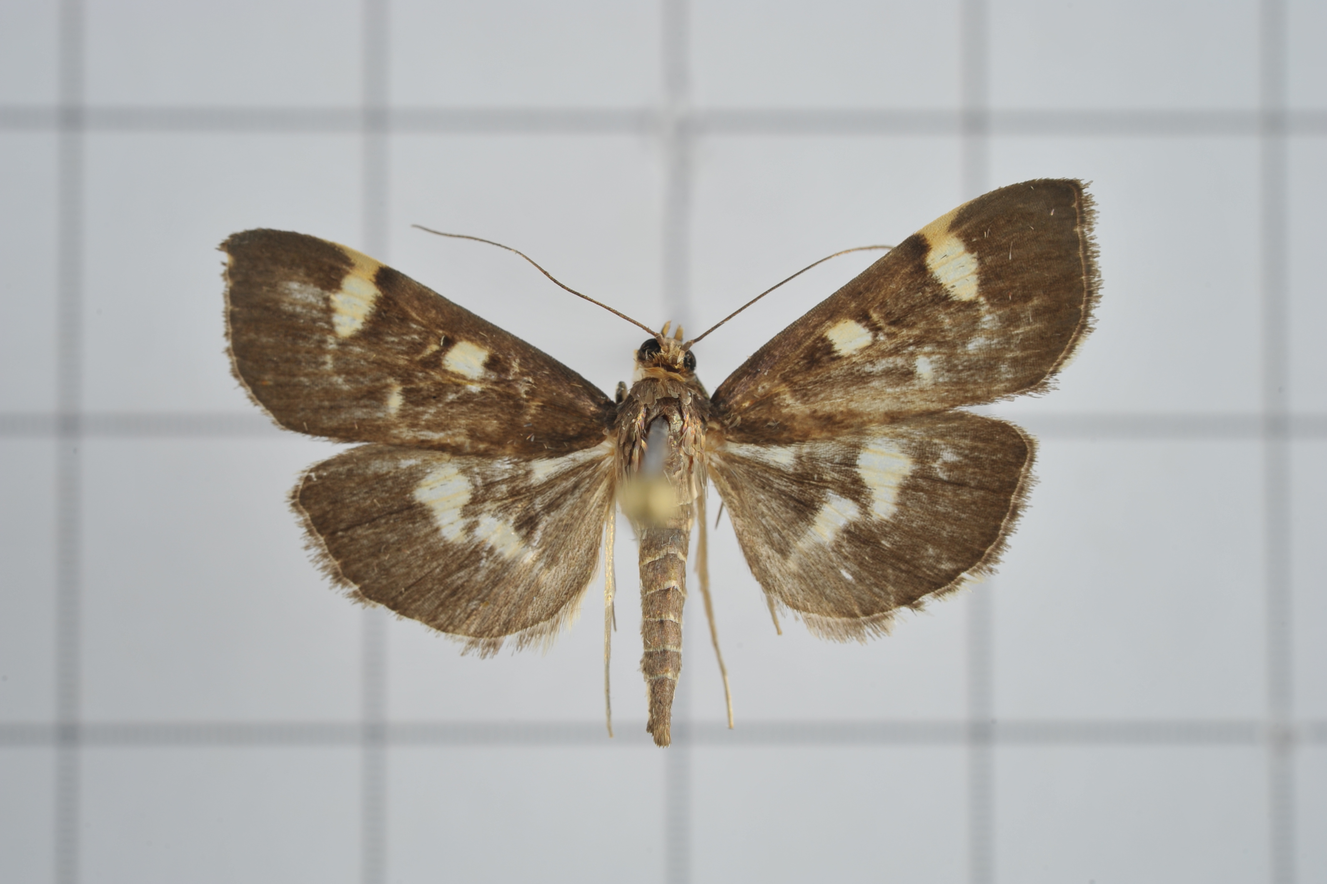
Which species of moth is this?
Herpetogramma luctuosalis
